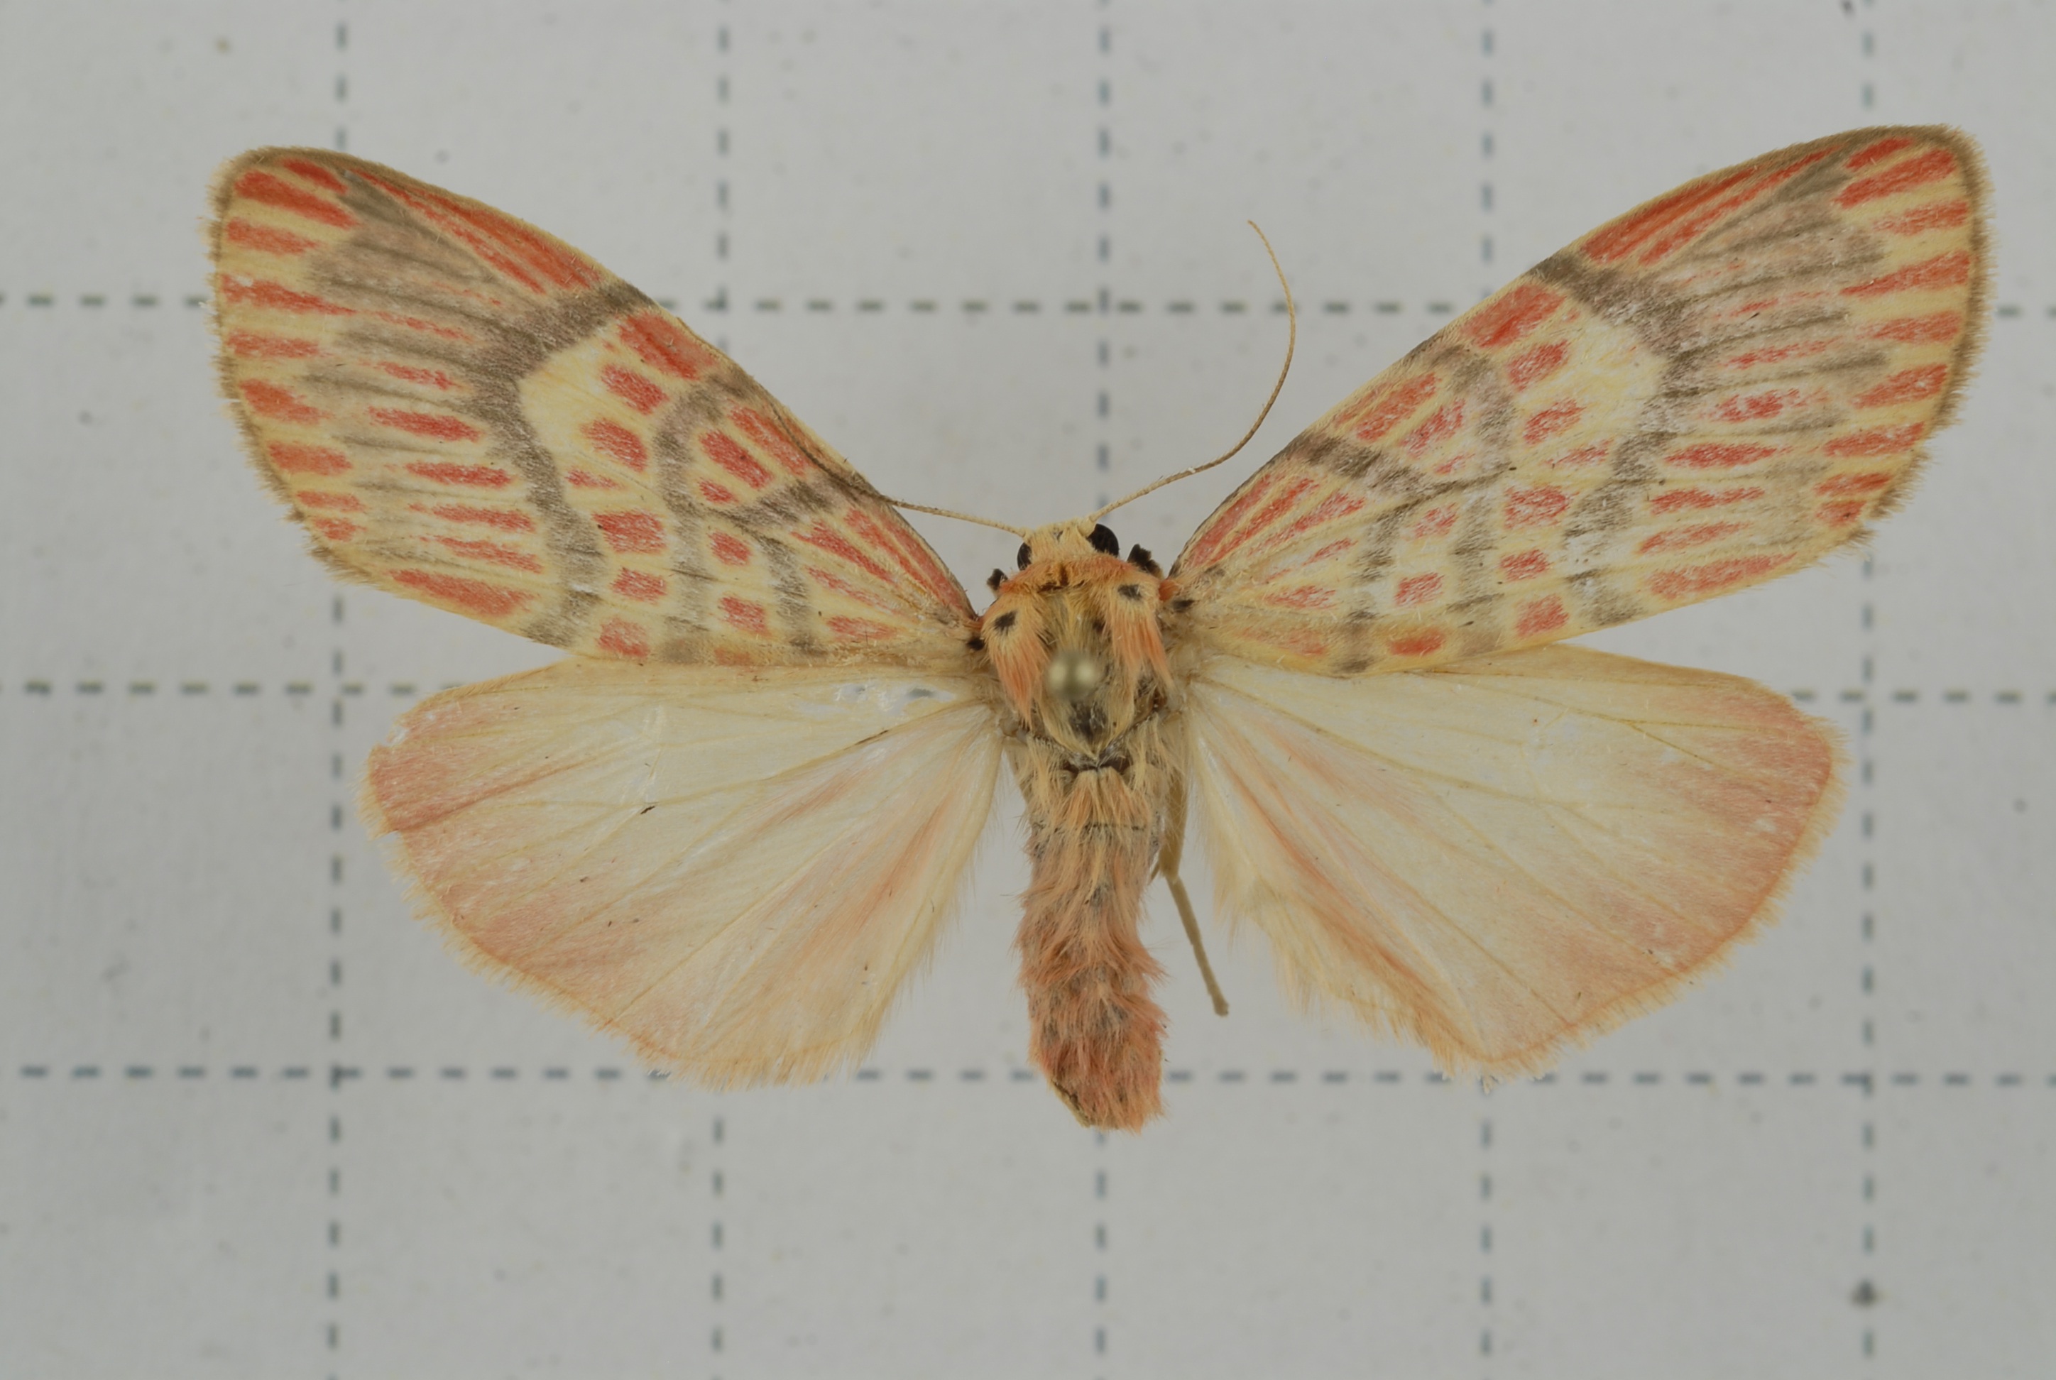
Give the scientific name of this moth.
Barsine fuscozonata
